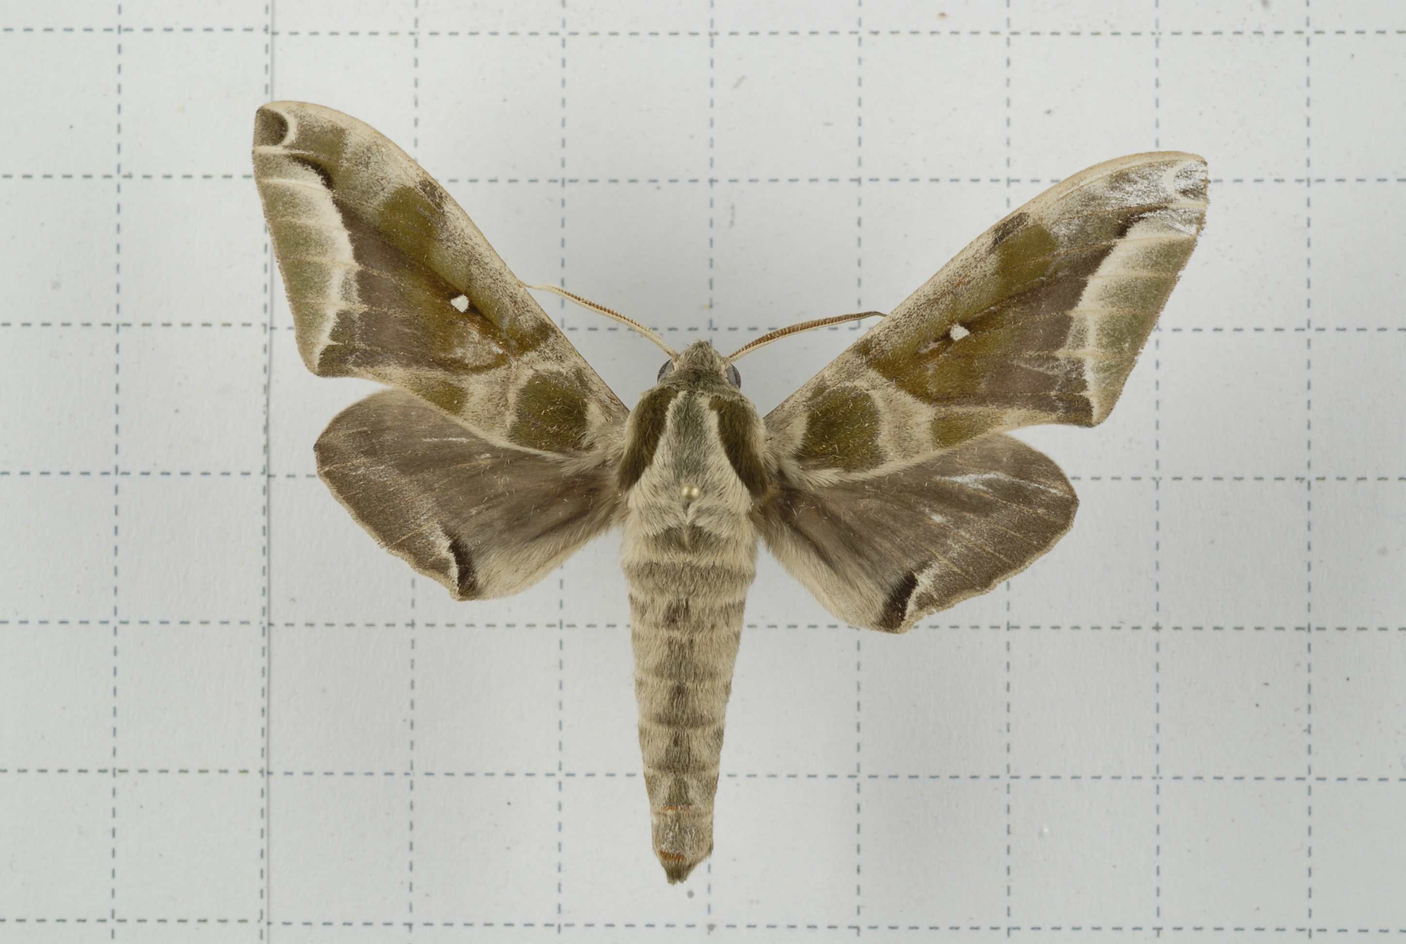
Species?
Parum colligata
